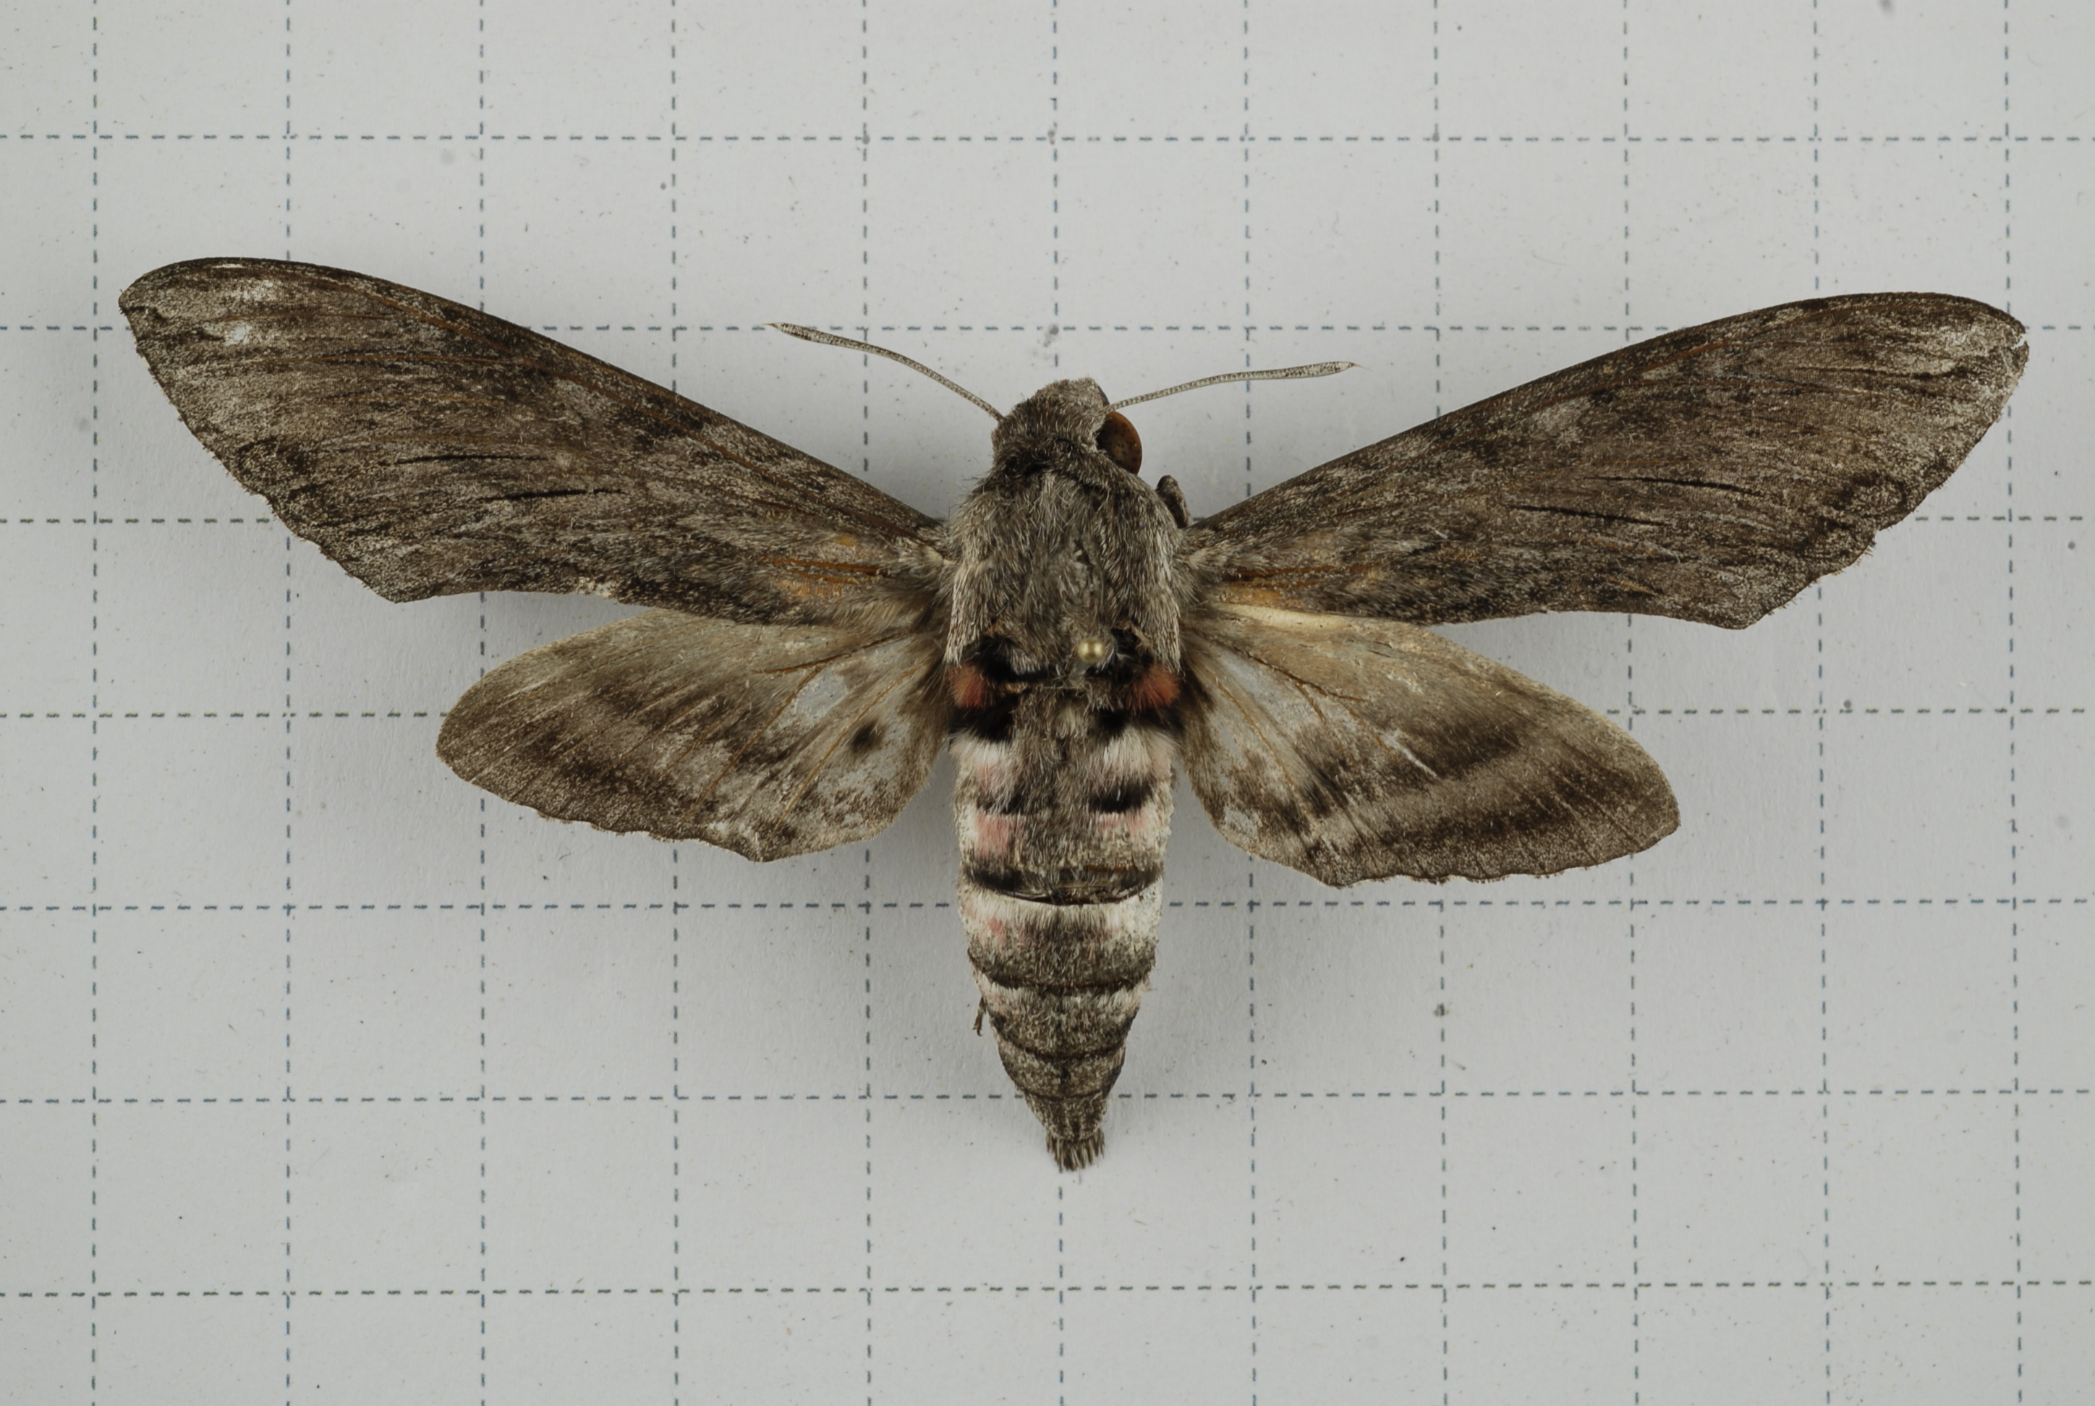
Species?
Agrius convolvuli
